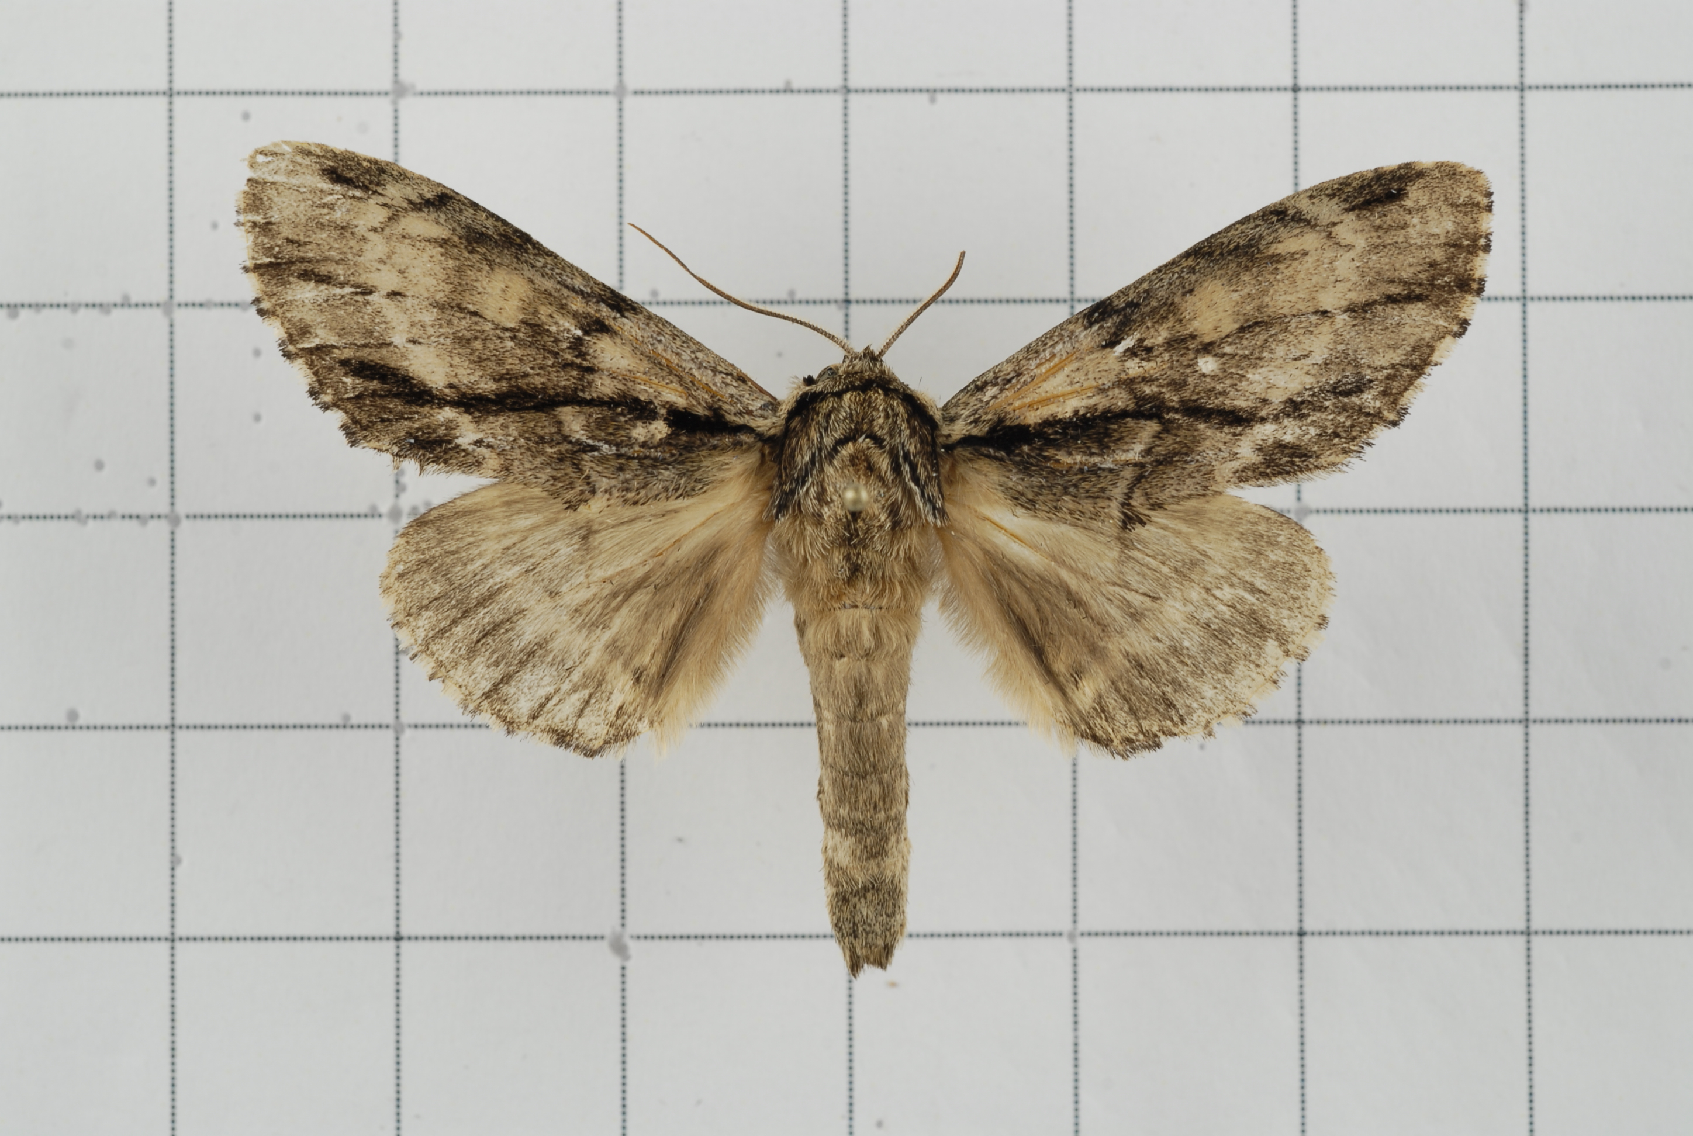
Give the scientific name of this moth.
Shaka mushana
